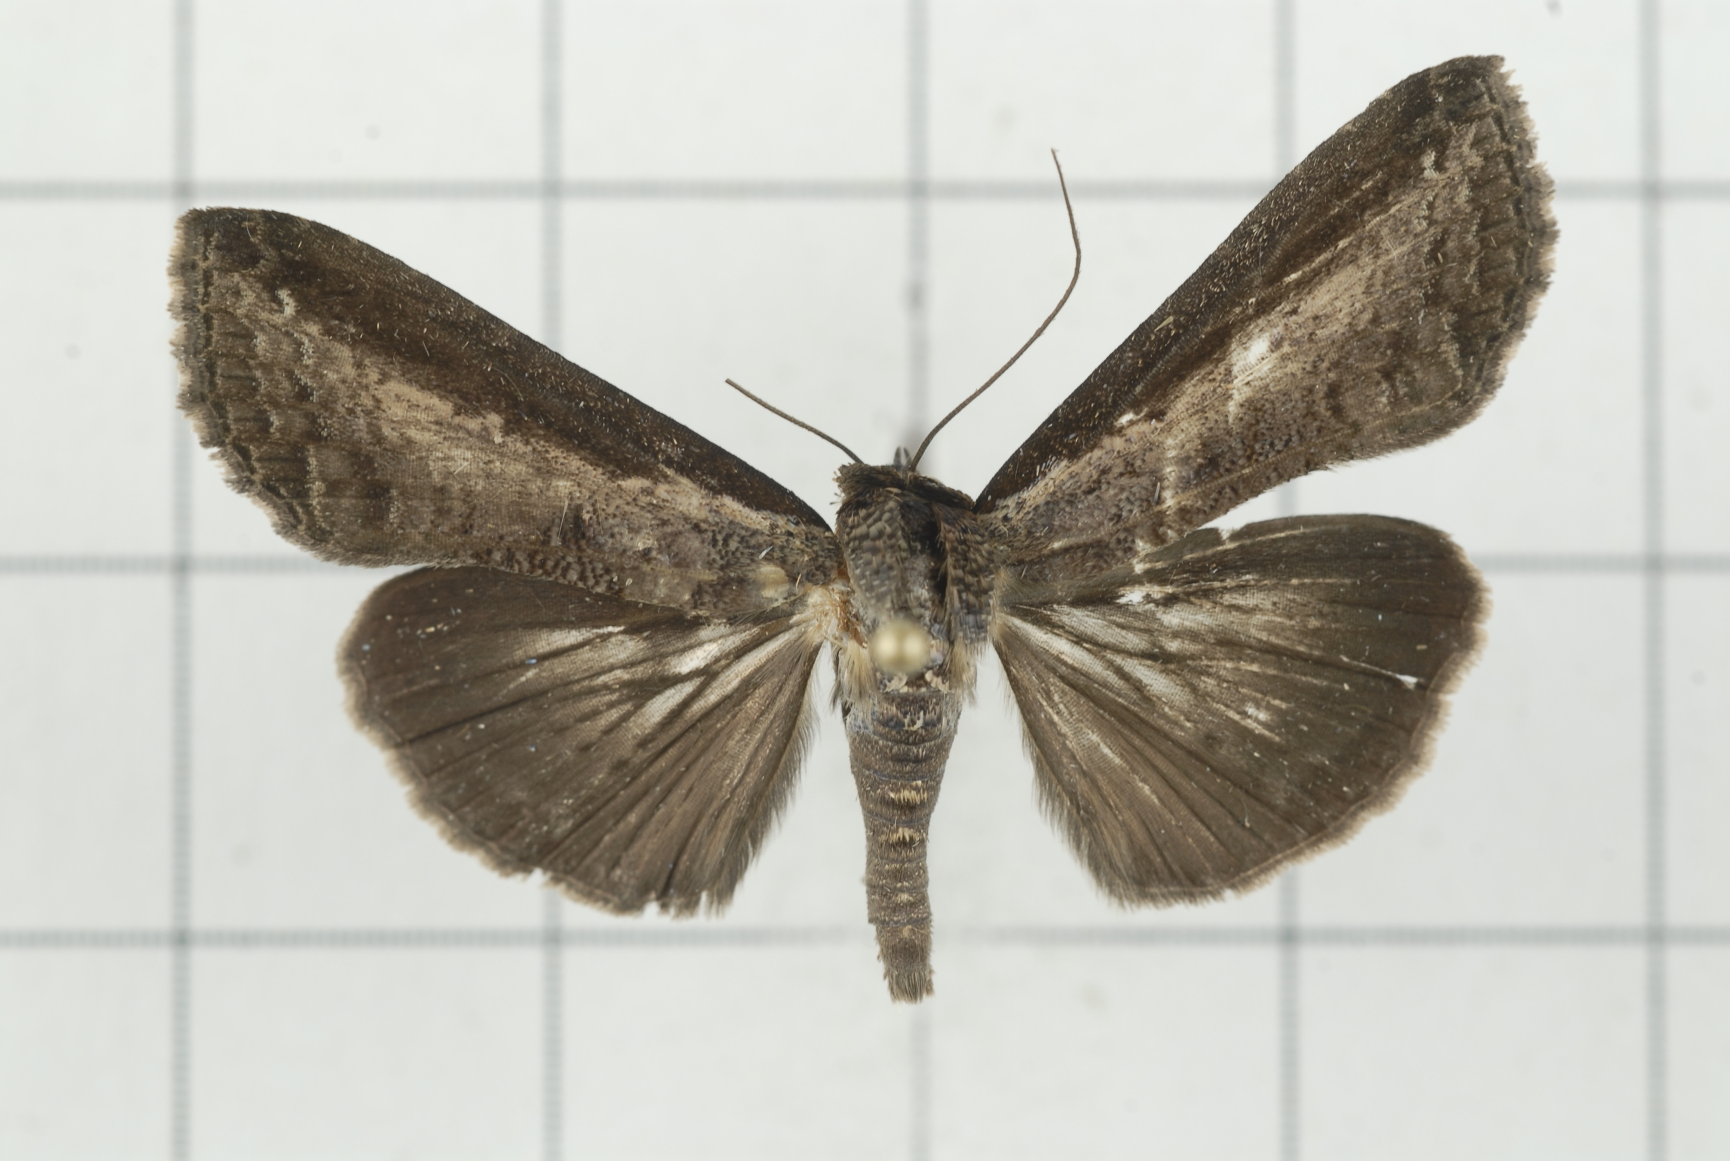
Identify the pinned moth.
Lophoptera squammigera
